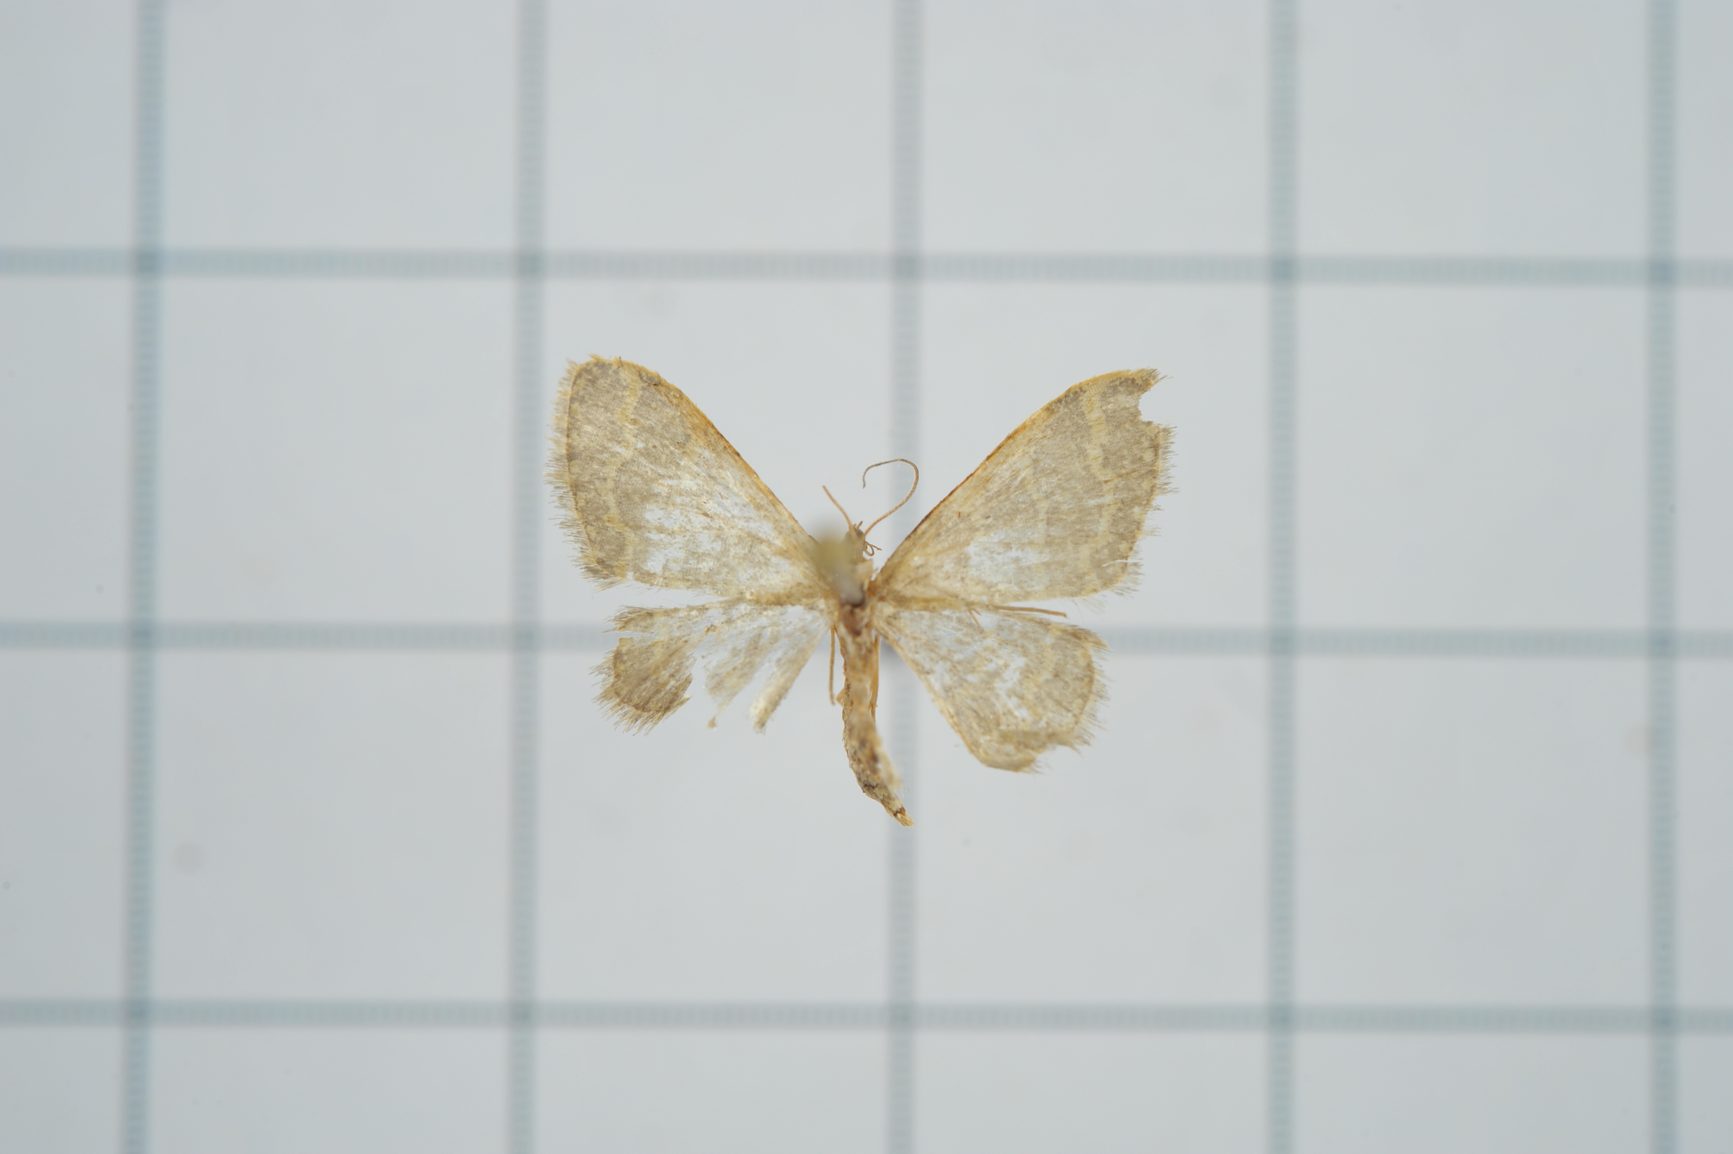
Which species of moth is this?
Lophophleps purpurea
